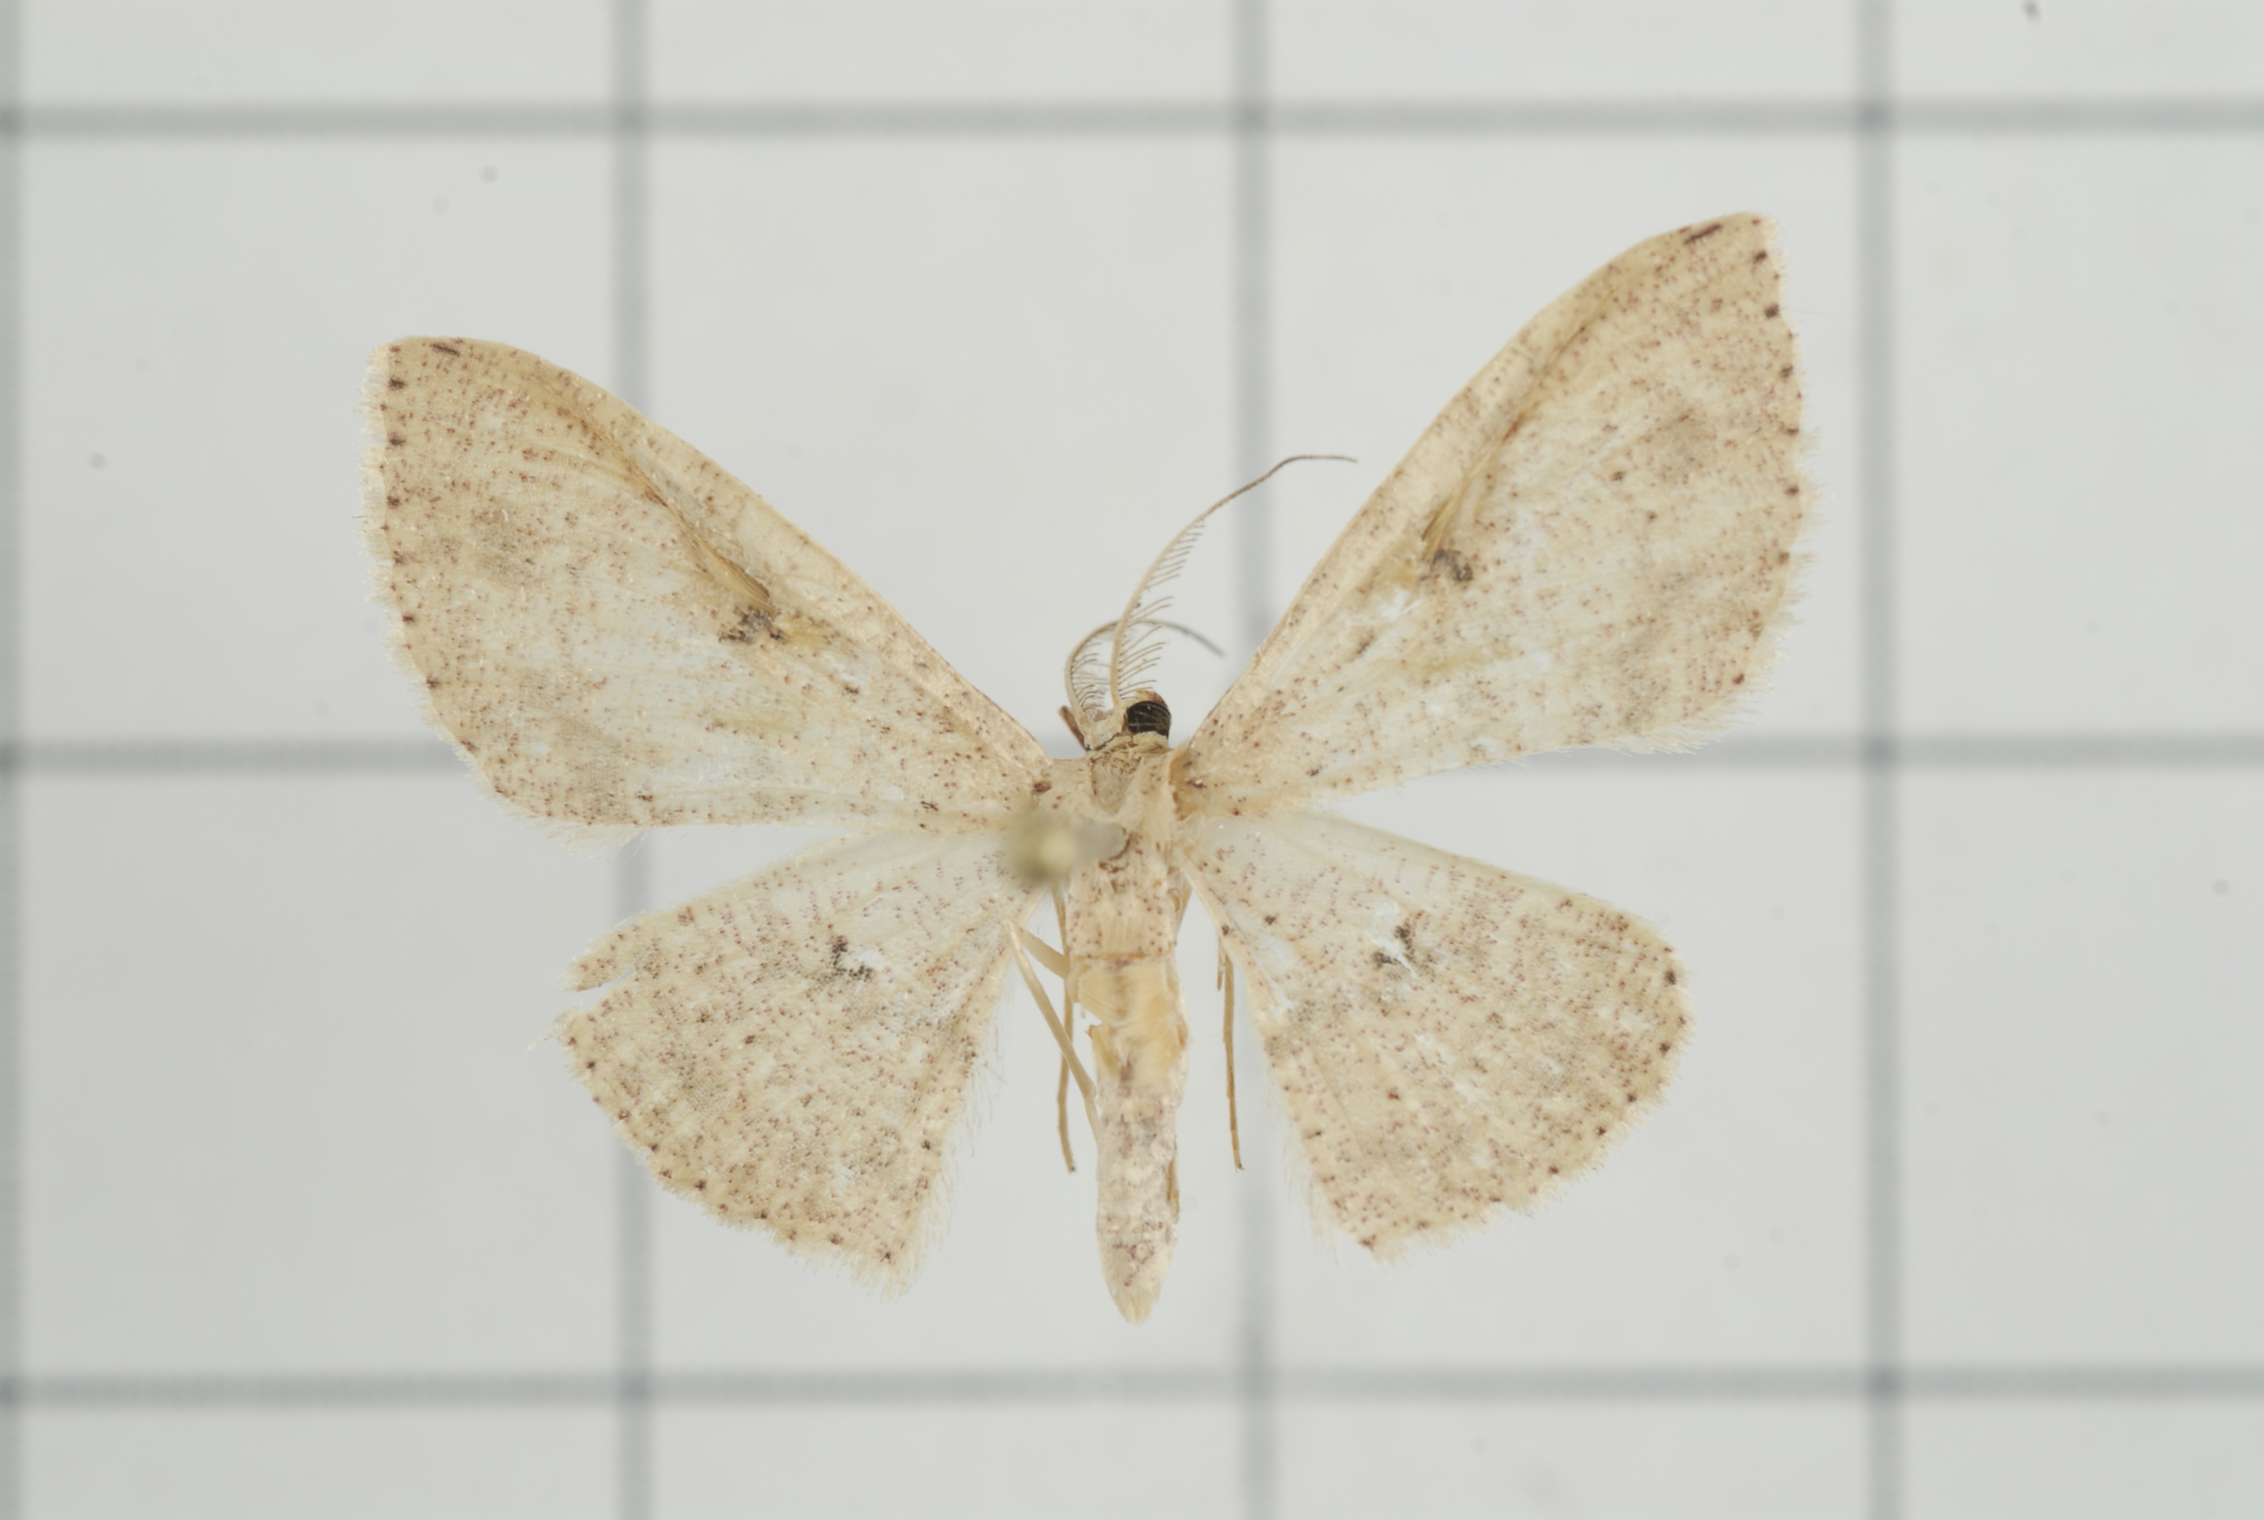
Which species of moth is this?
Perixera illepidaria
